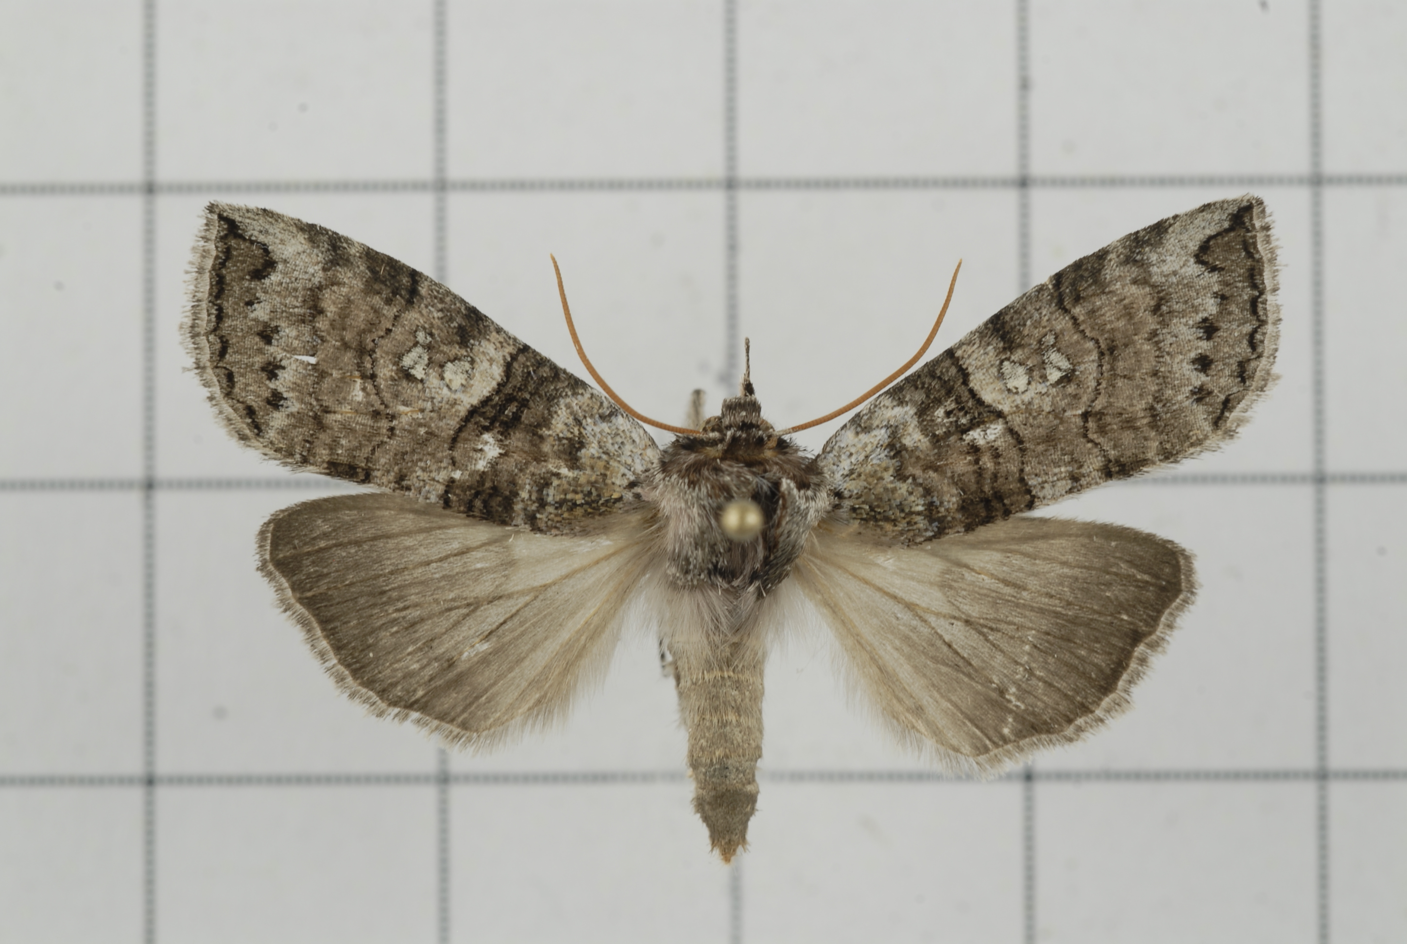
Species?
Takapsestis wilemaniella wilemaniella
